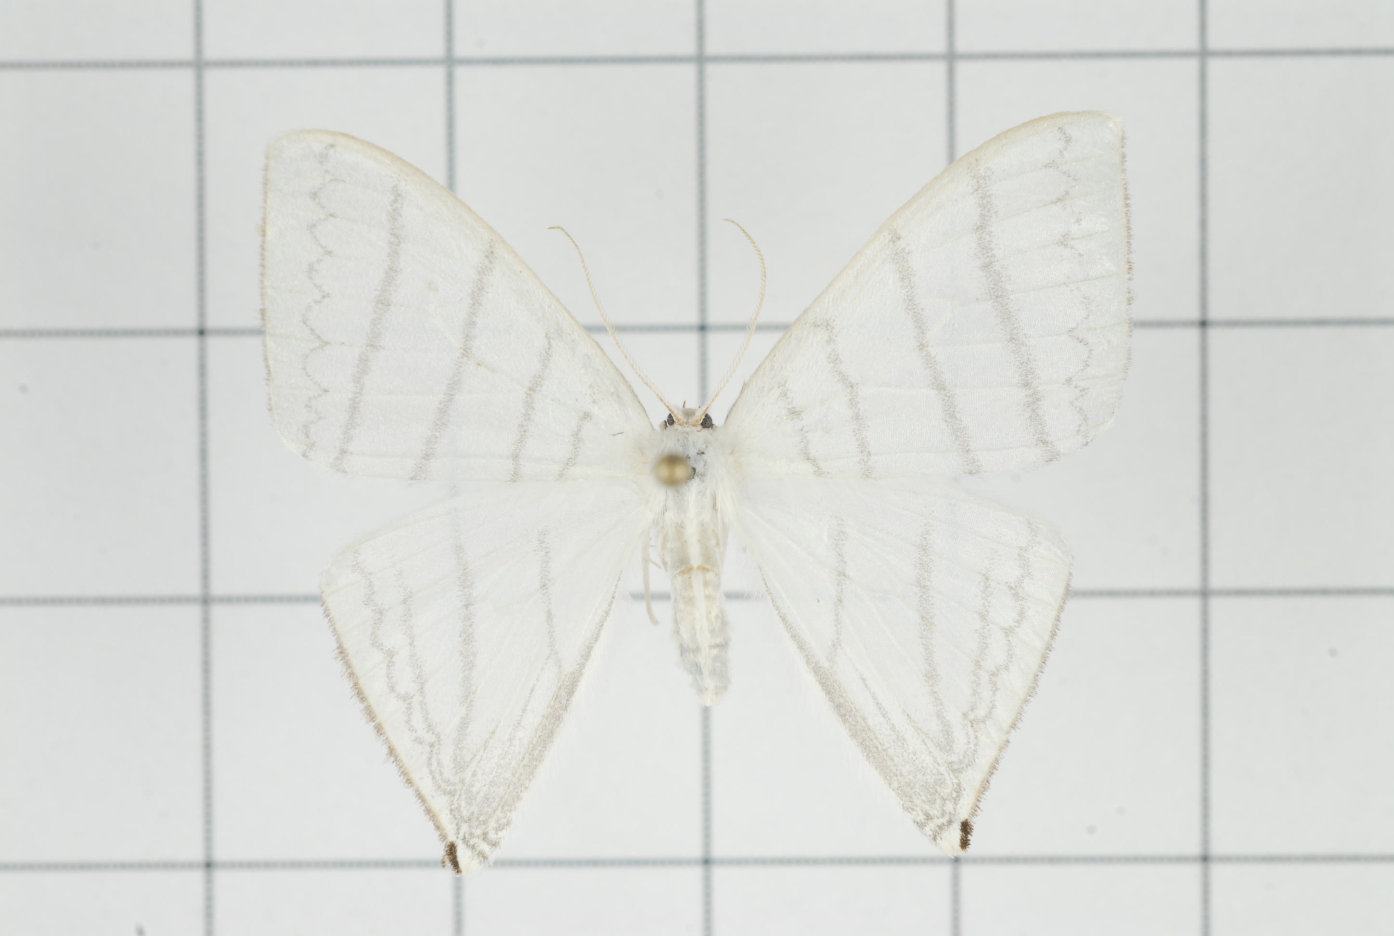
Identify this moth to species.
Ditrigona triangularia
